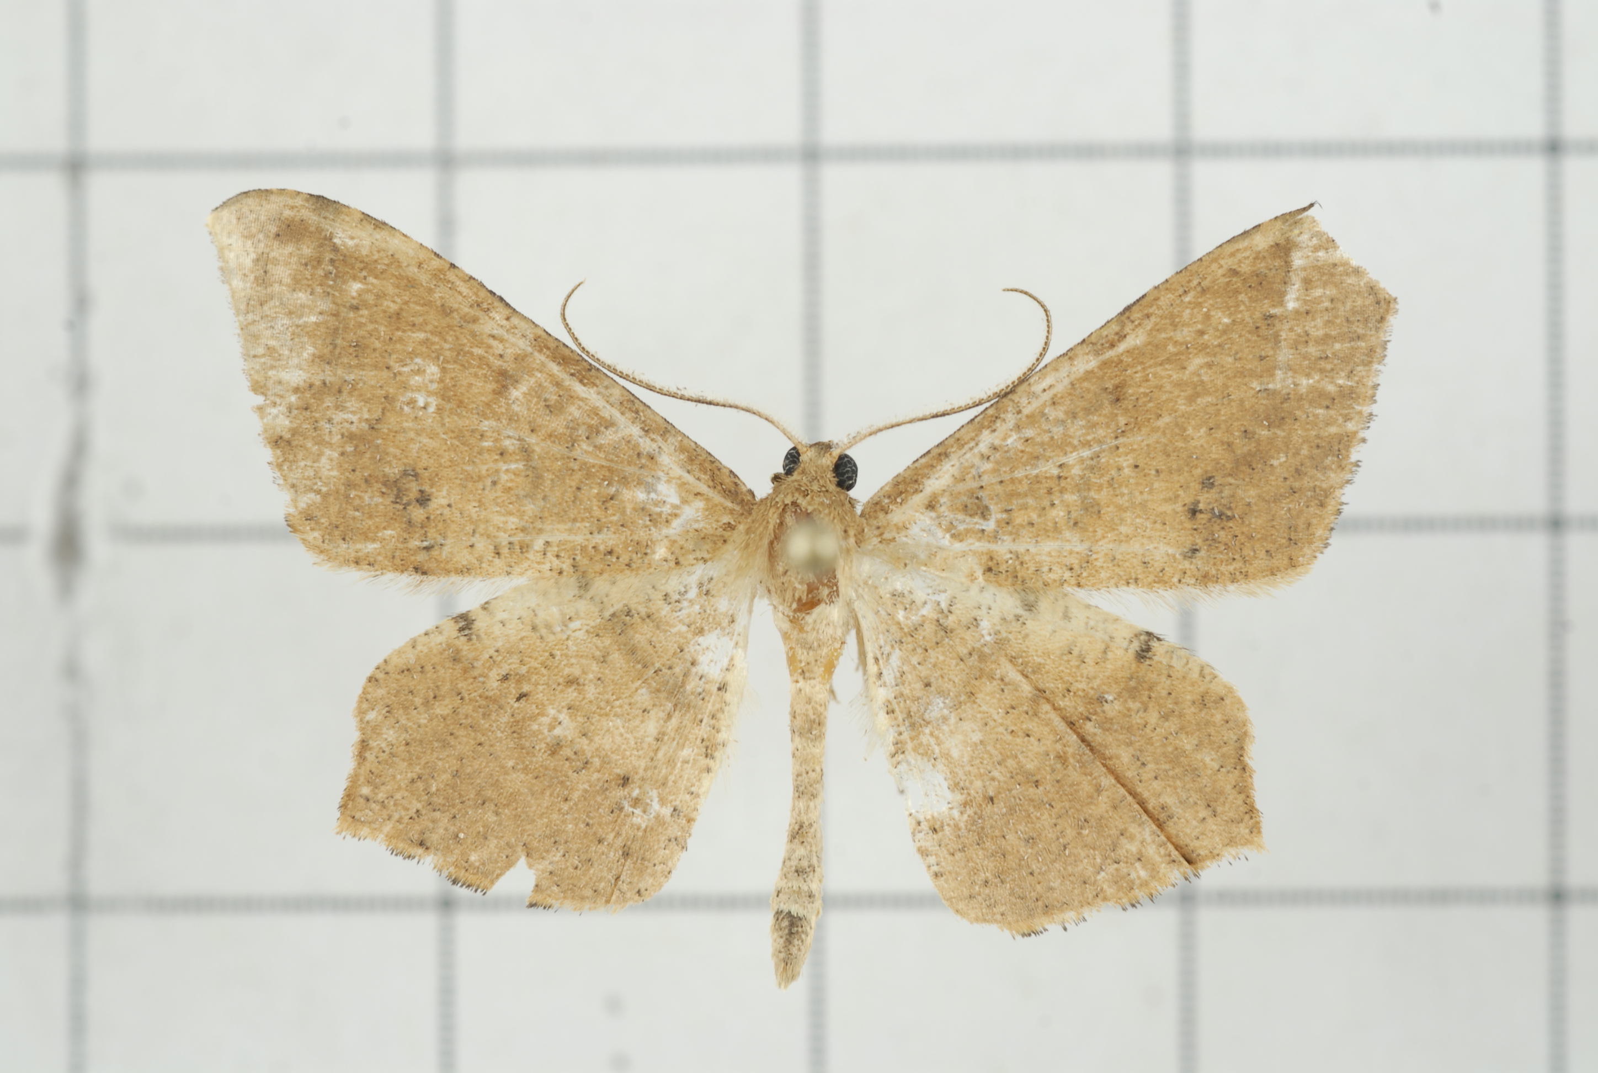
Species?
Krananda falcata
